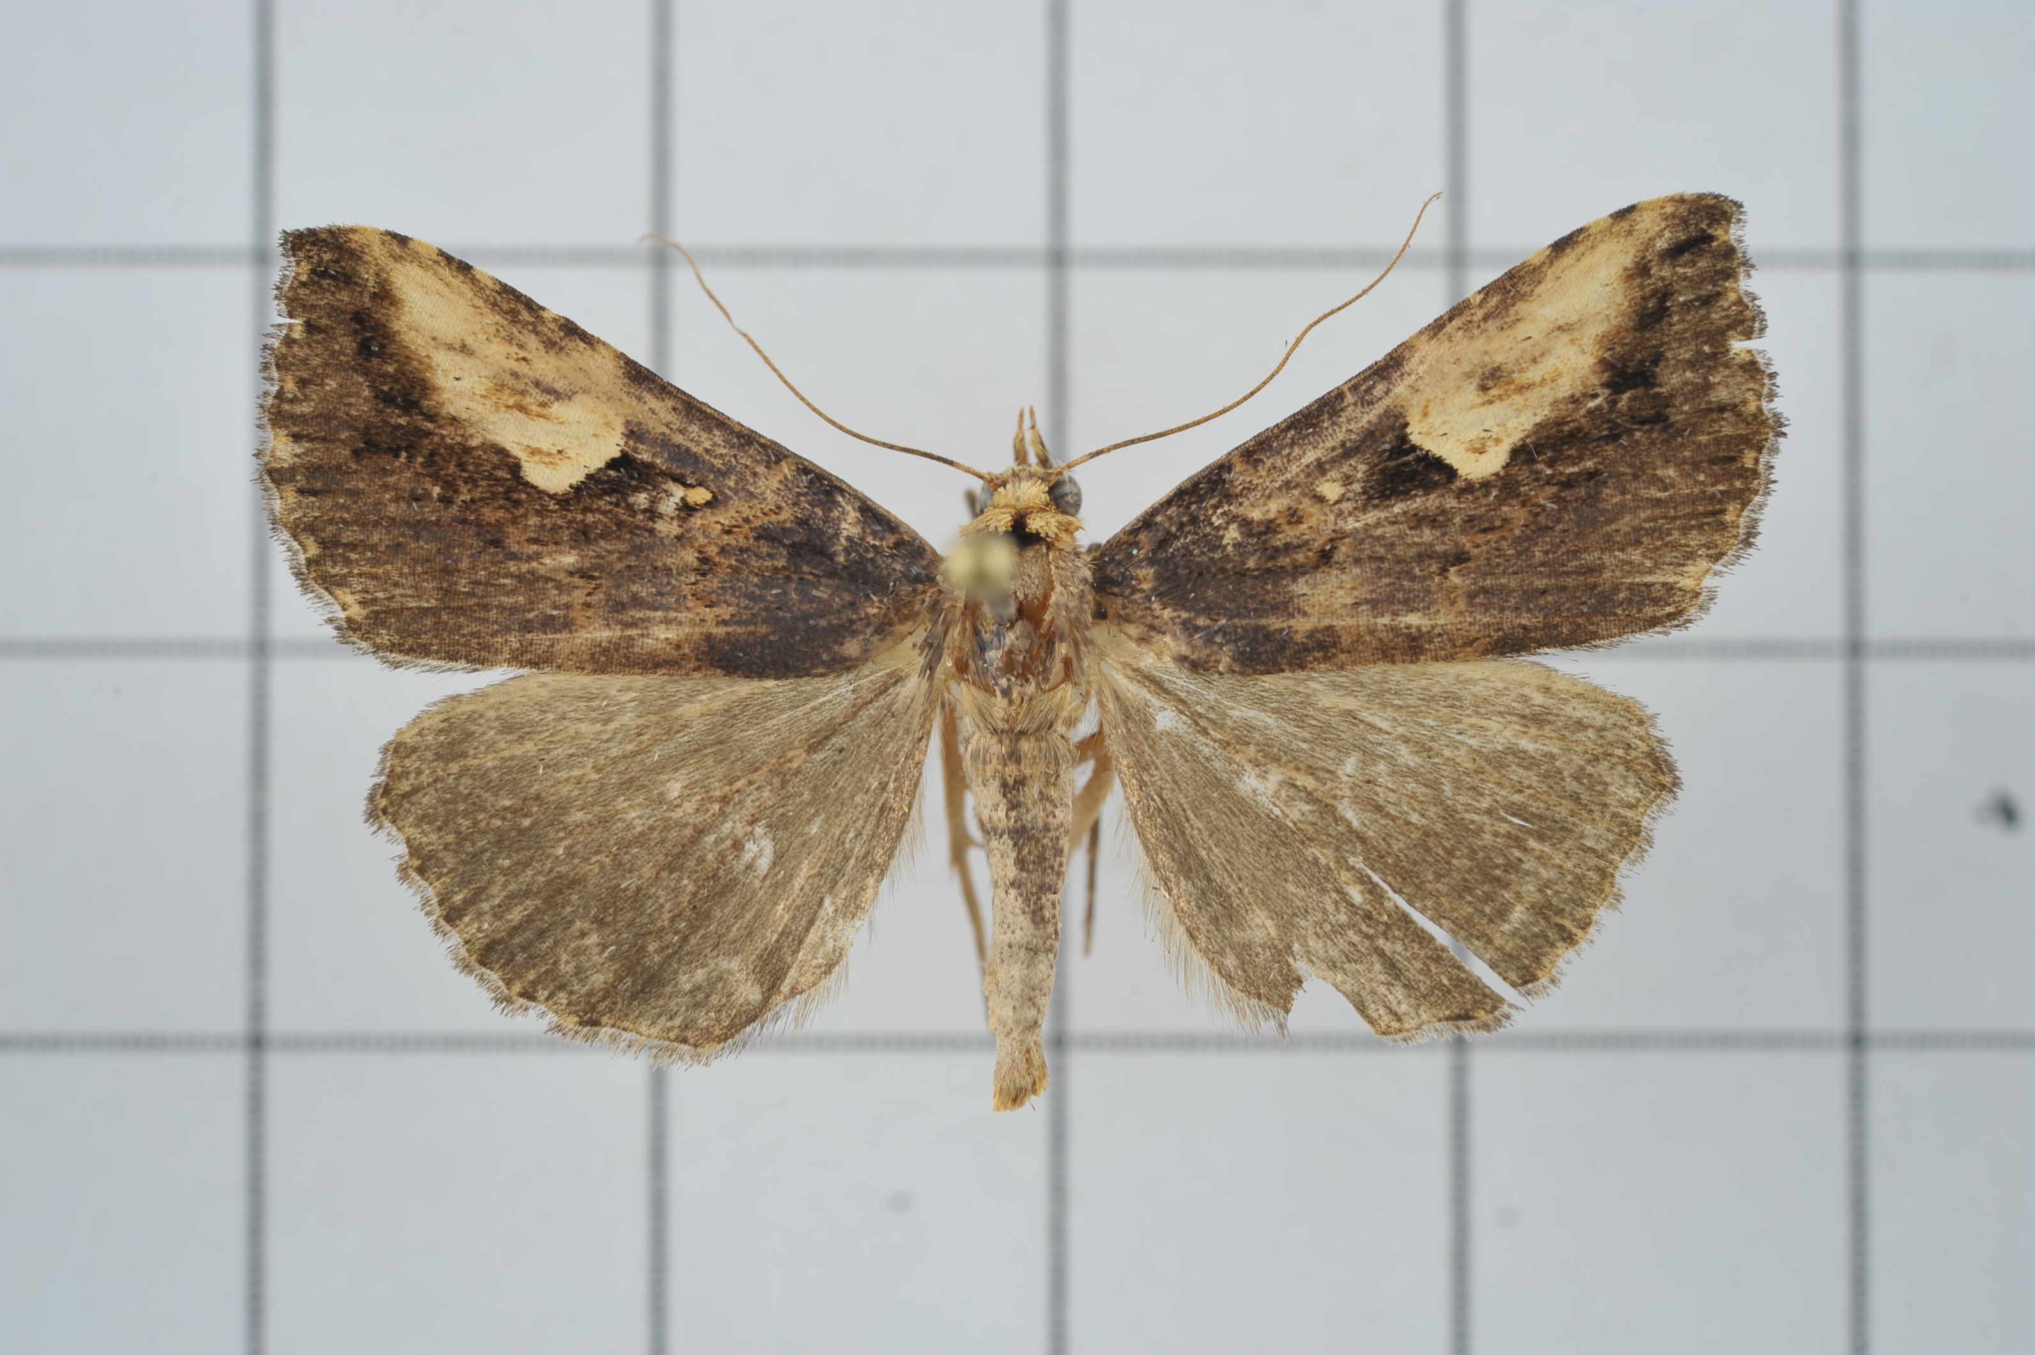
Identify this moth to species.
Pseudosphetta moorei
